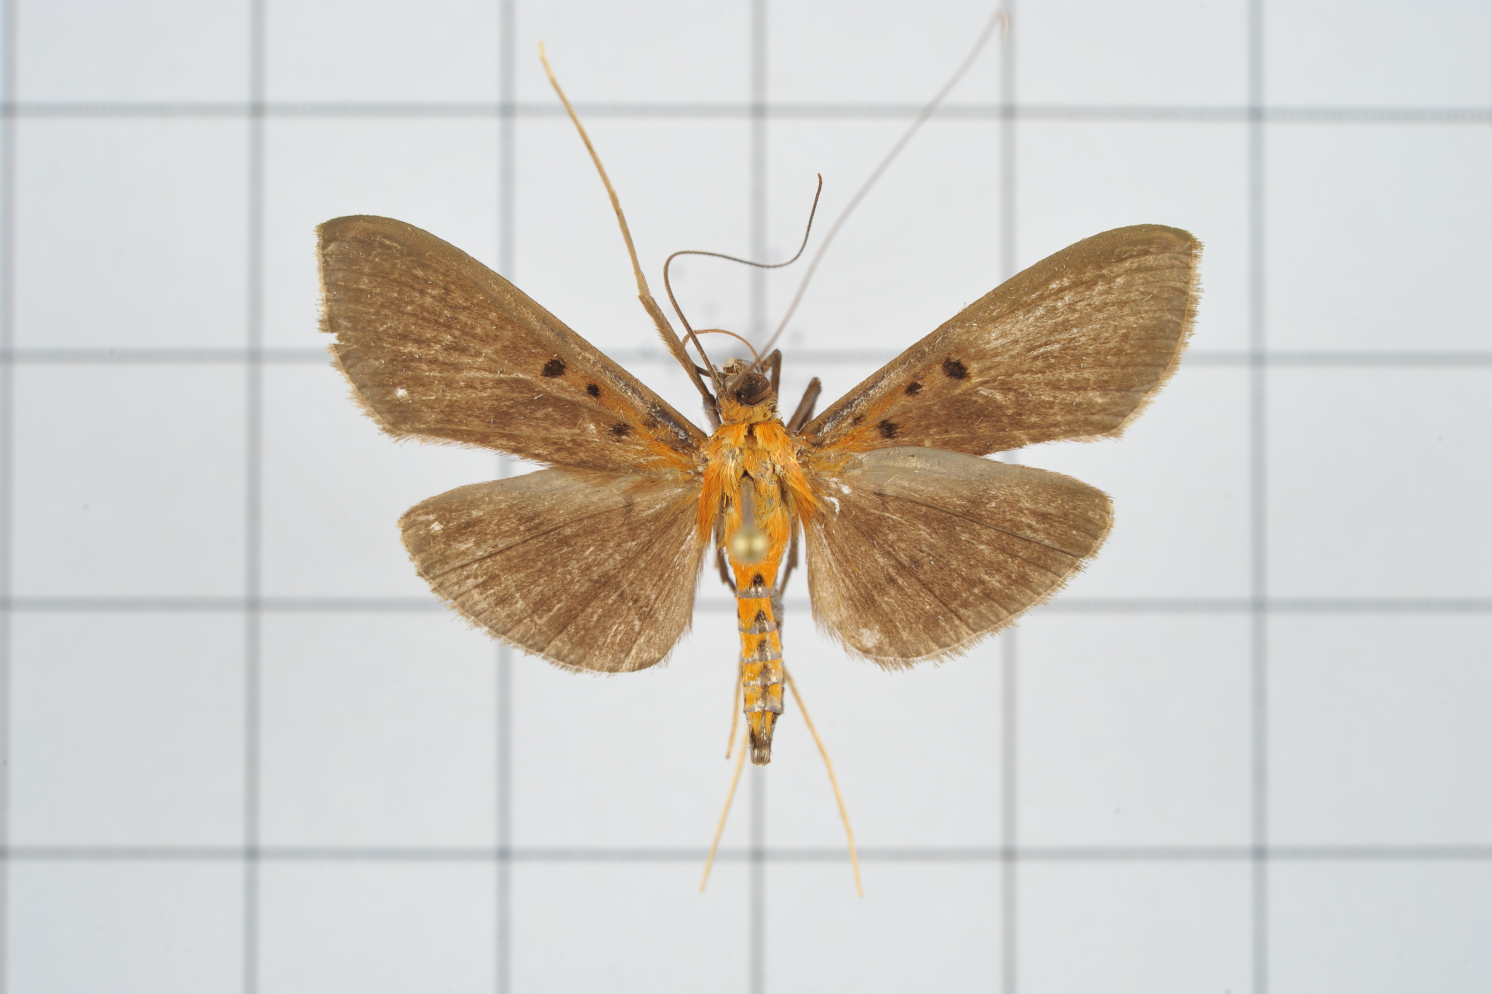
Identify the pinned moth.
Filodes fulvidorsalis
